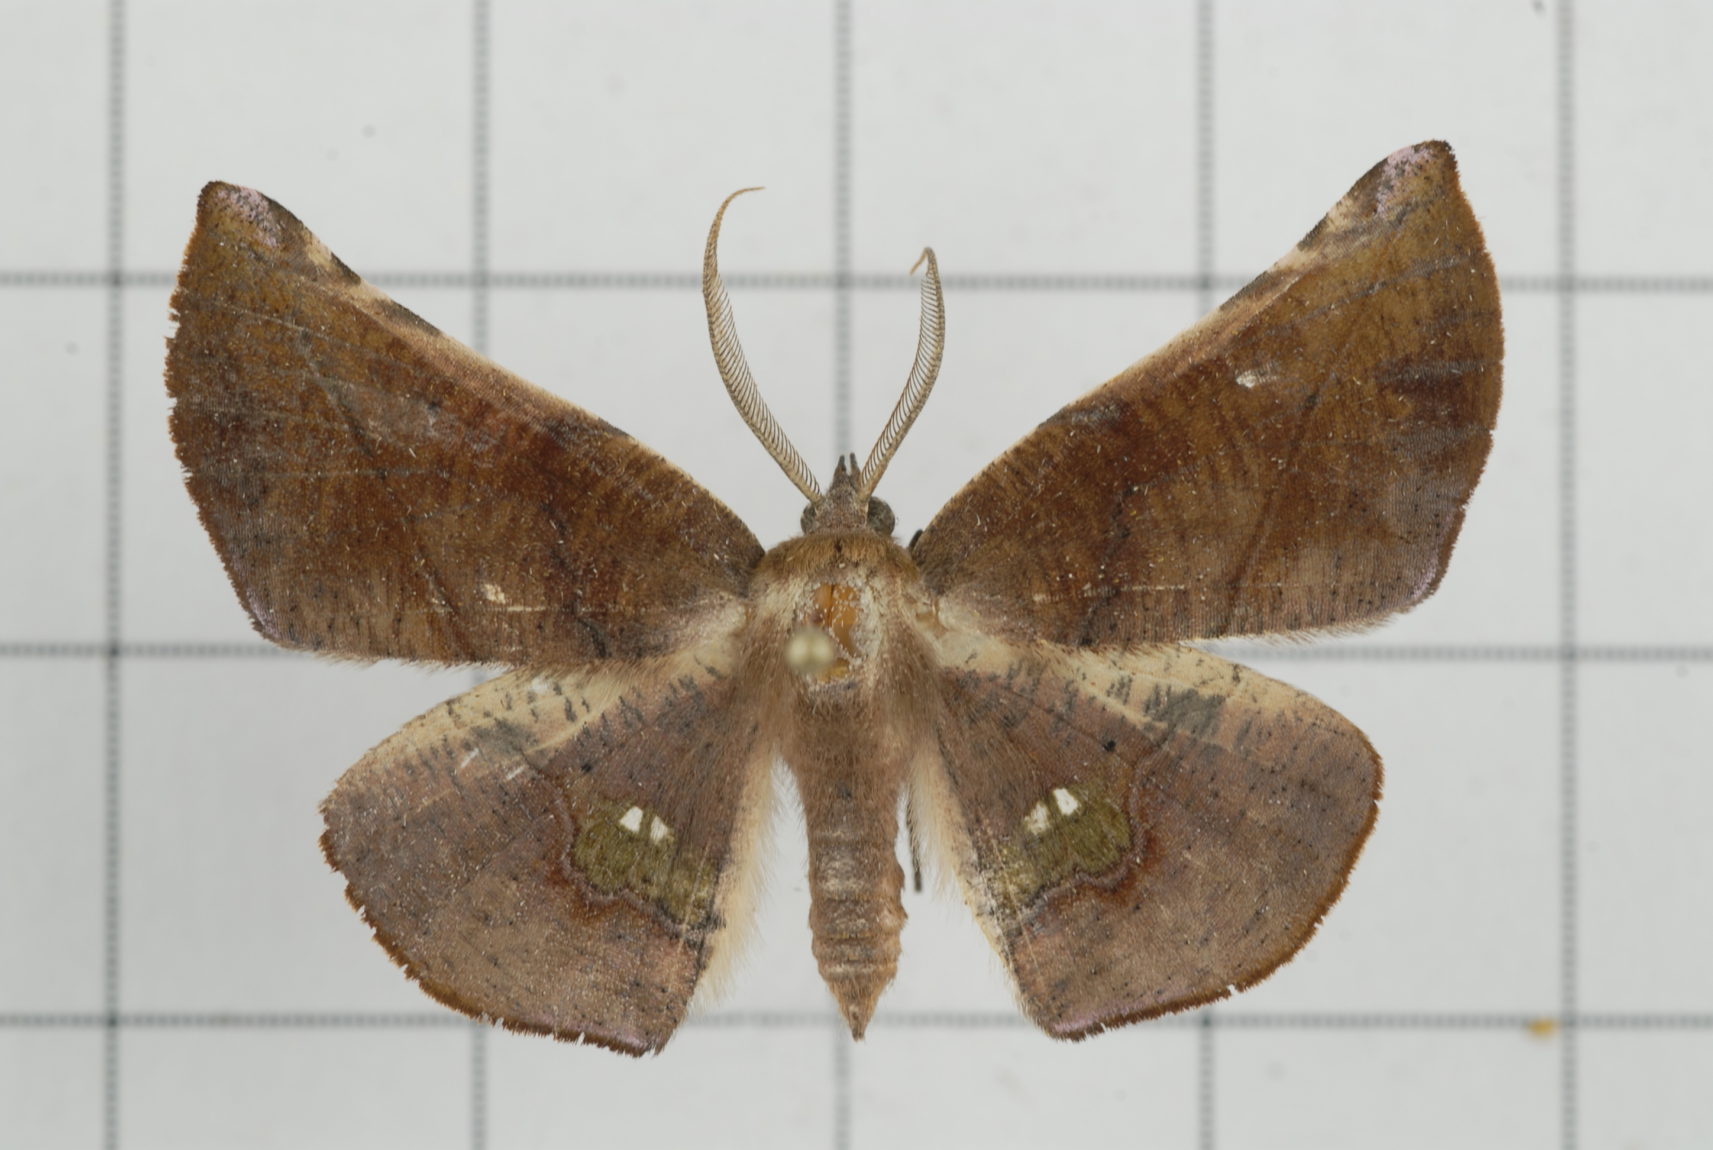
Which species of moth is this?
Garaeus apicata formosanus
